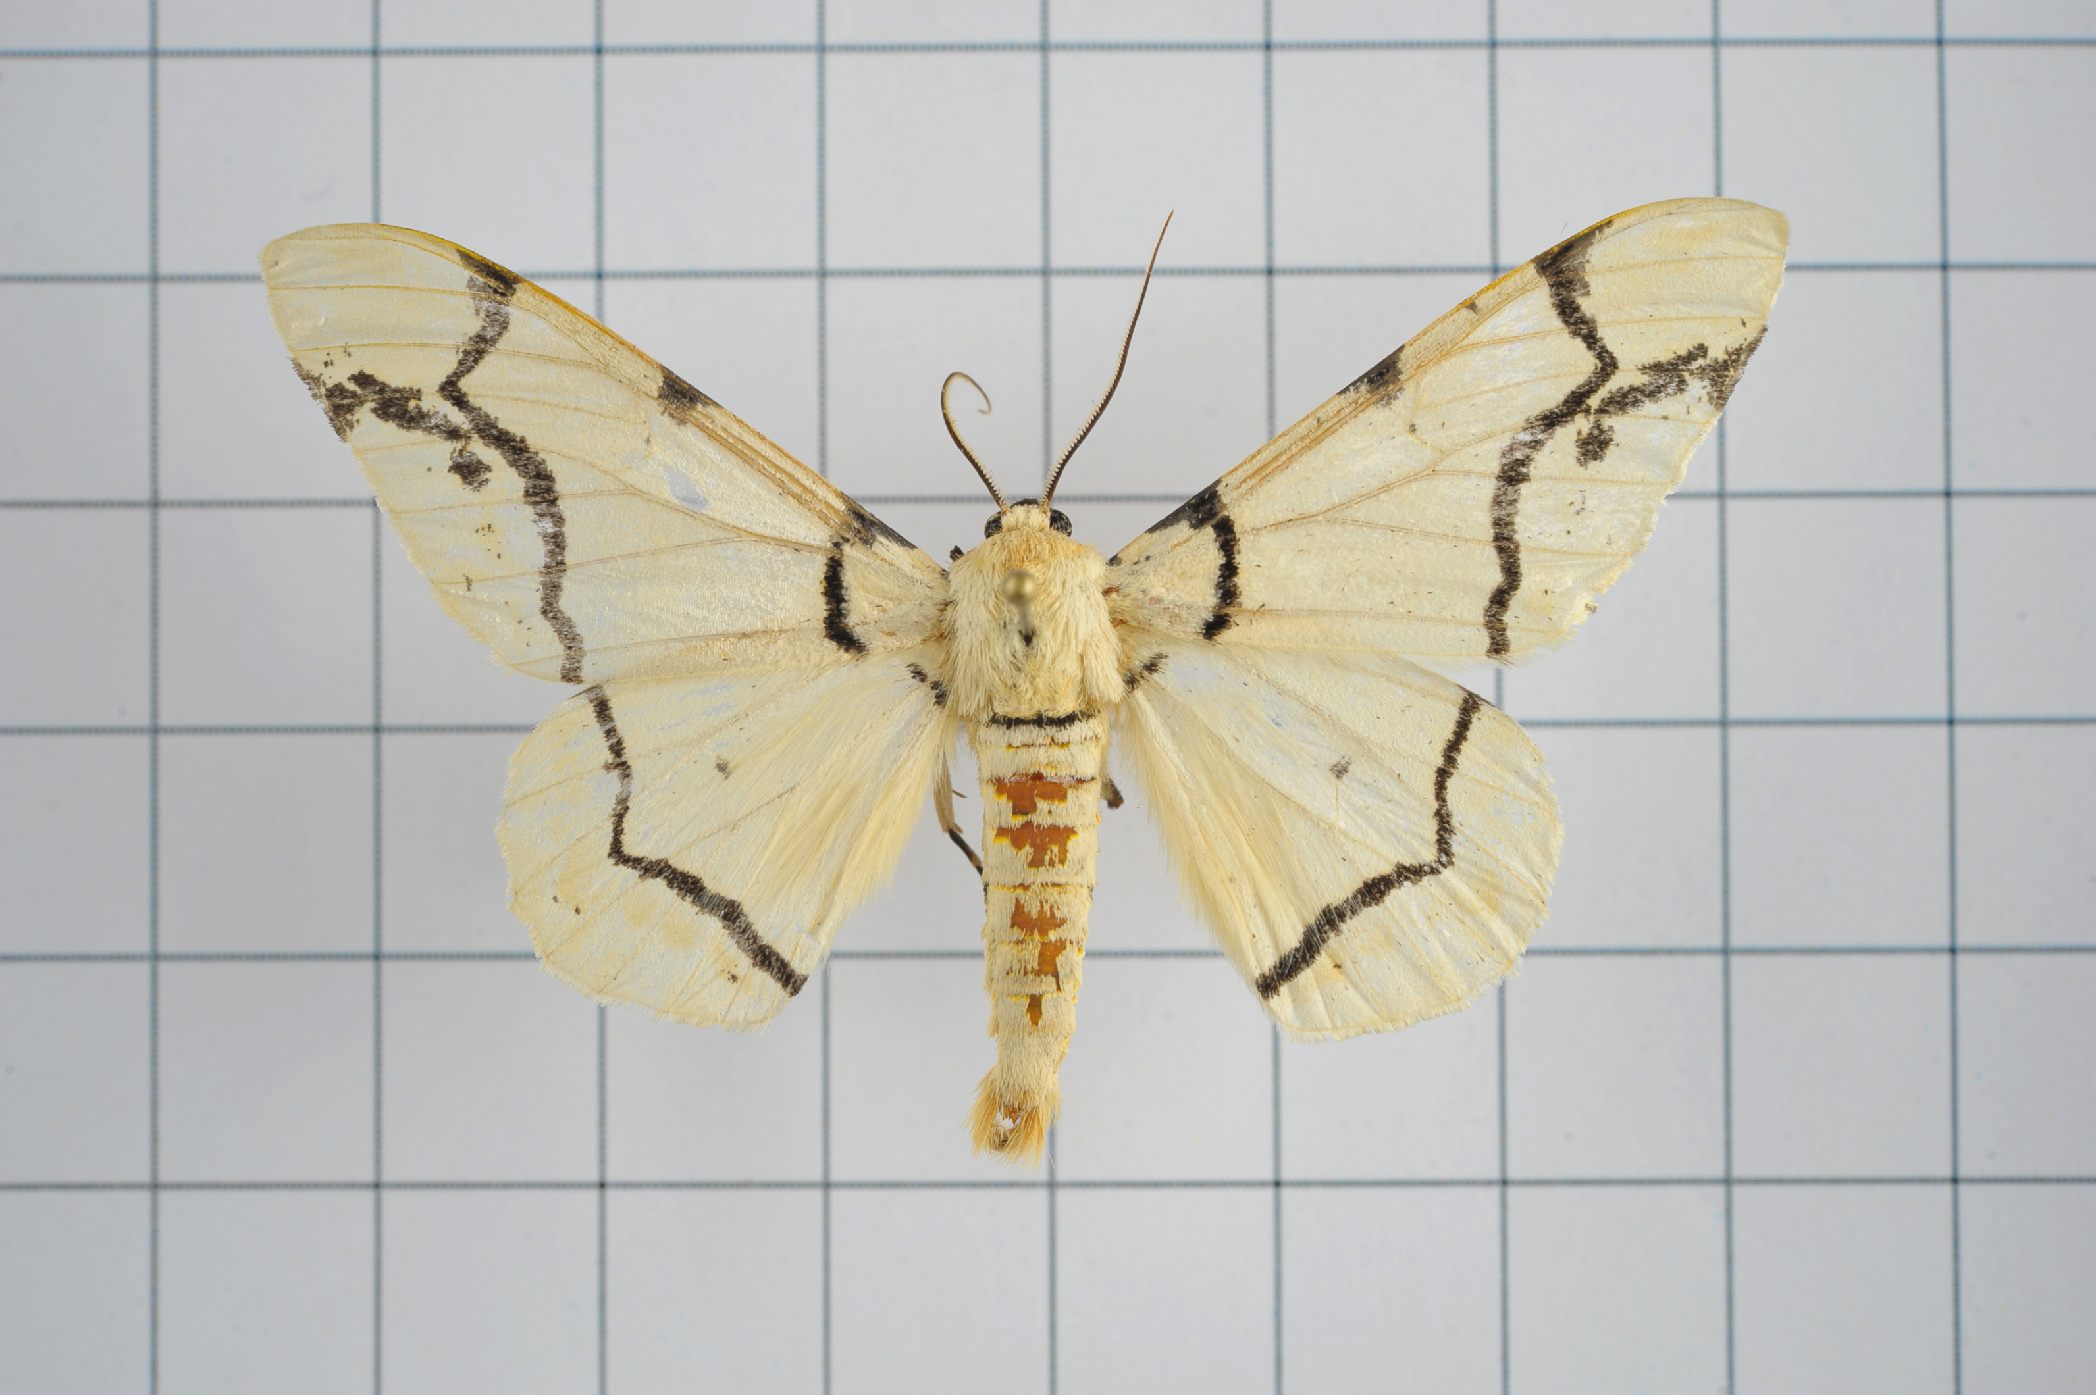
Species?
Biston perclara
